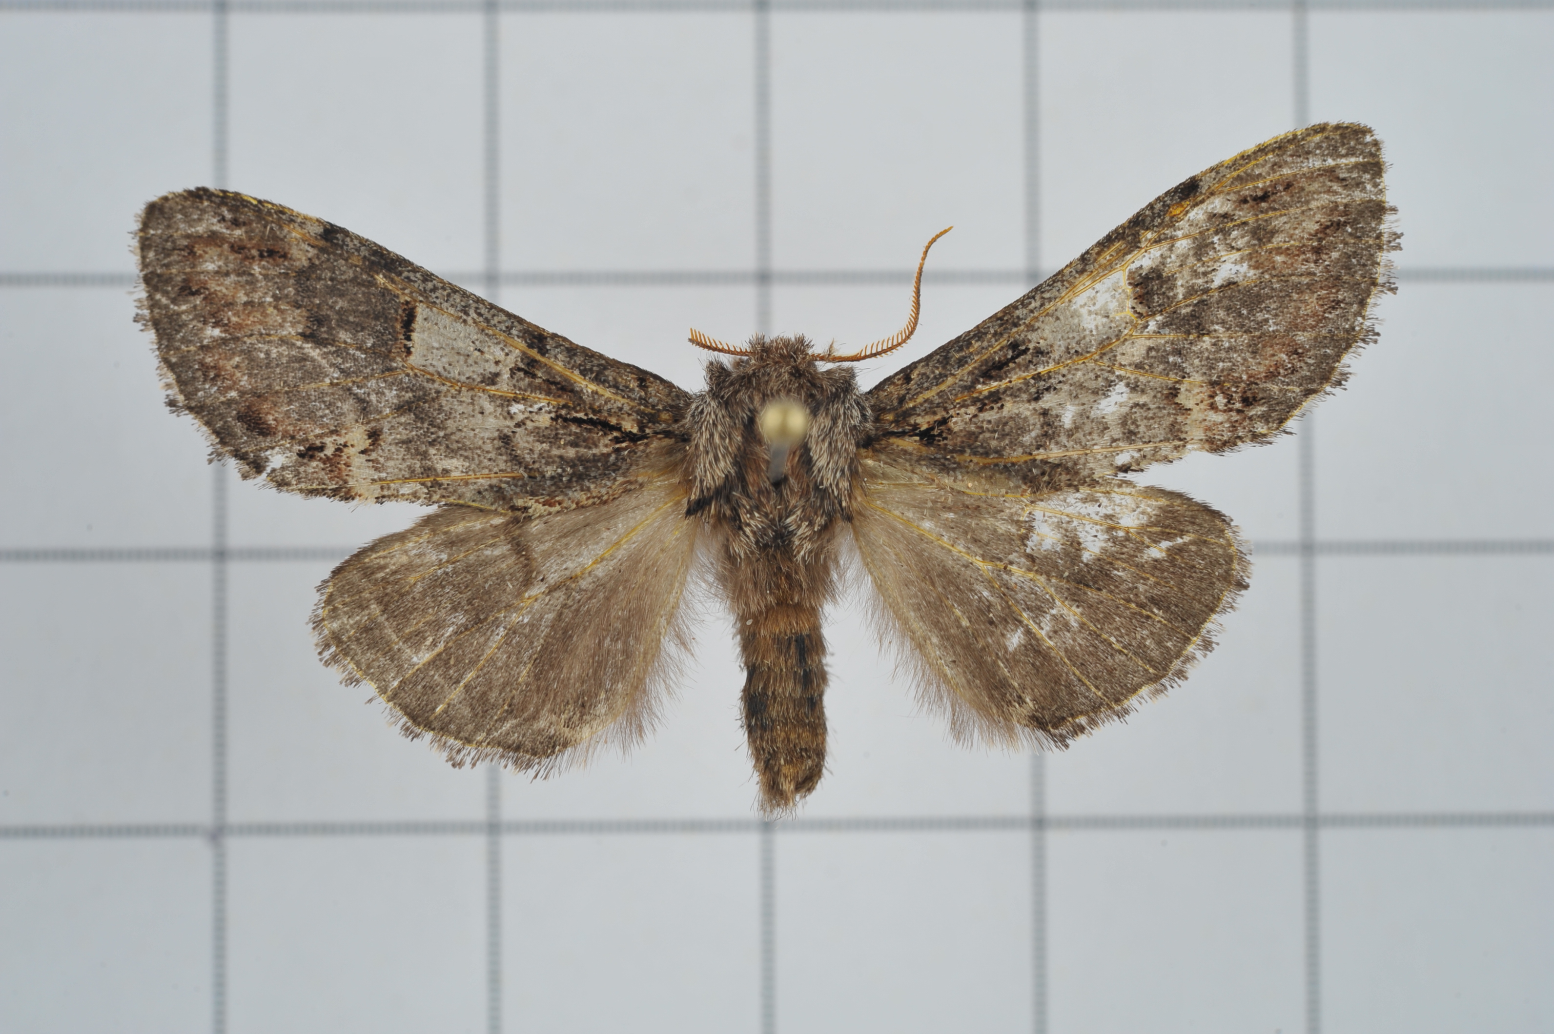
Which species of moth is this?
Notodonta griseotincta
